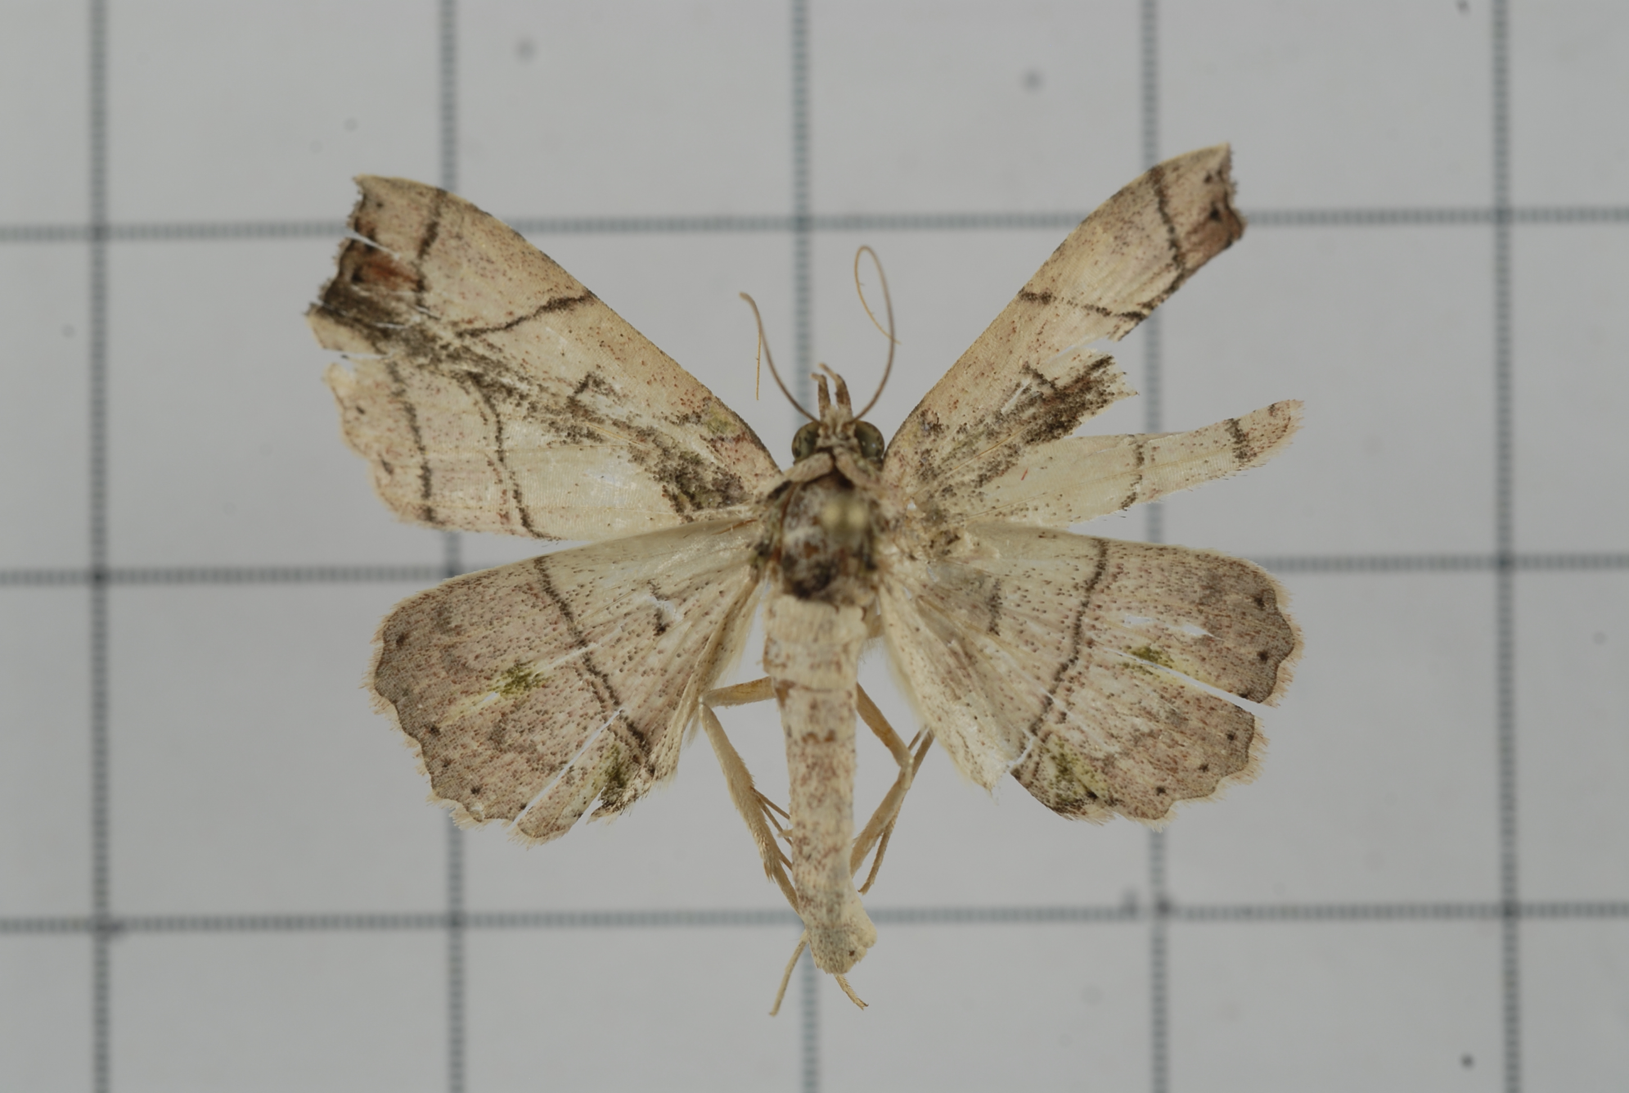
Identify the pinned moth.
Tamba lala
